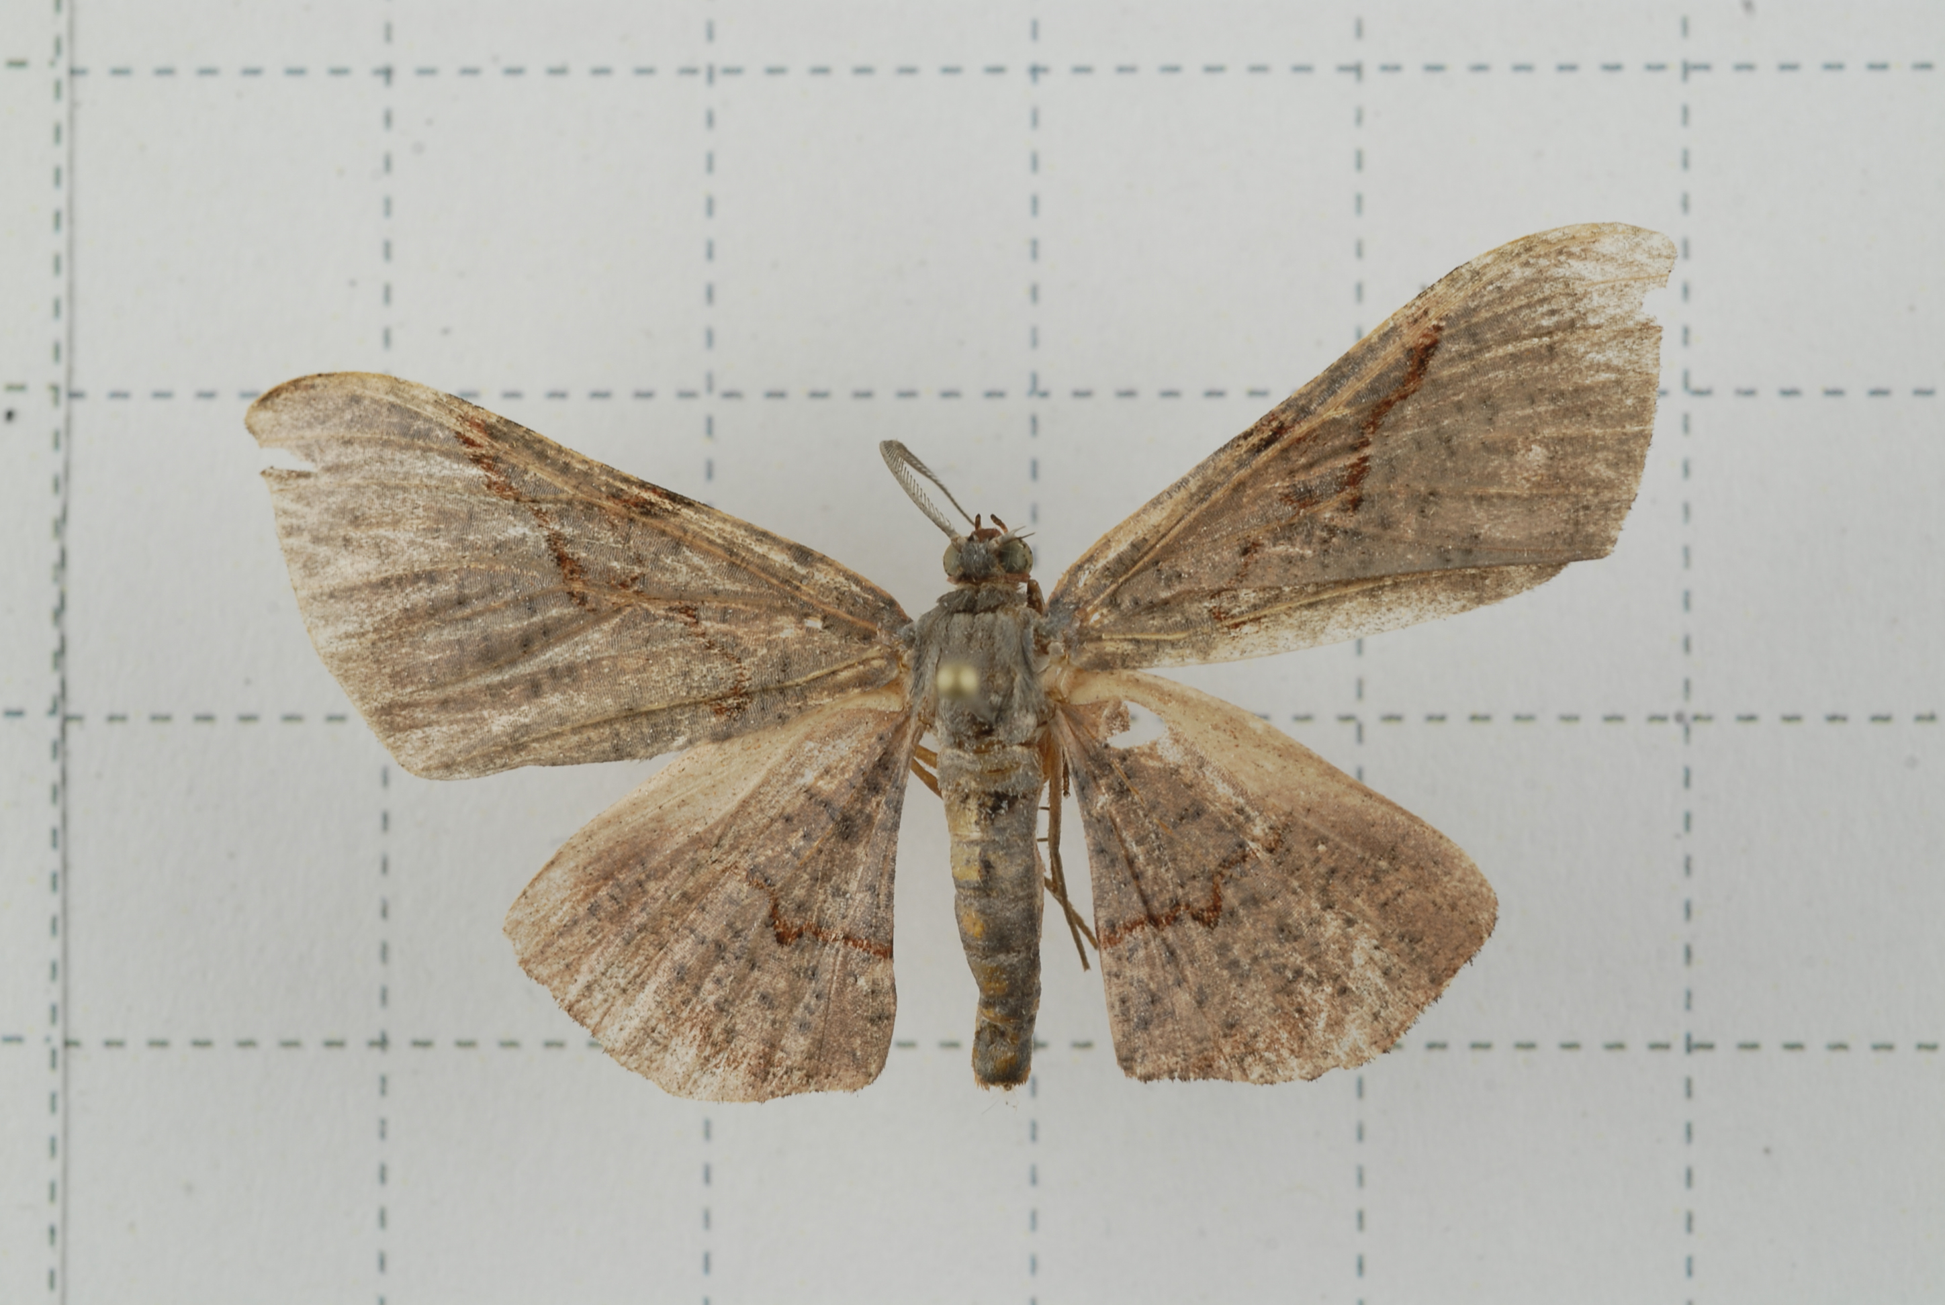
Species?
Hypochrosis baenzigeri
